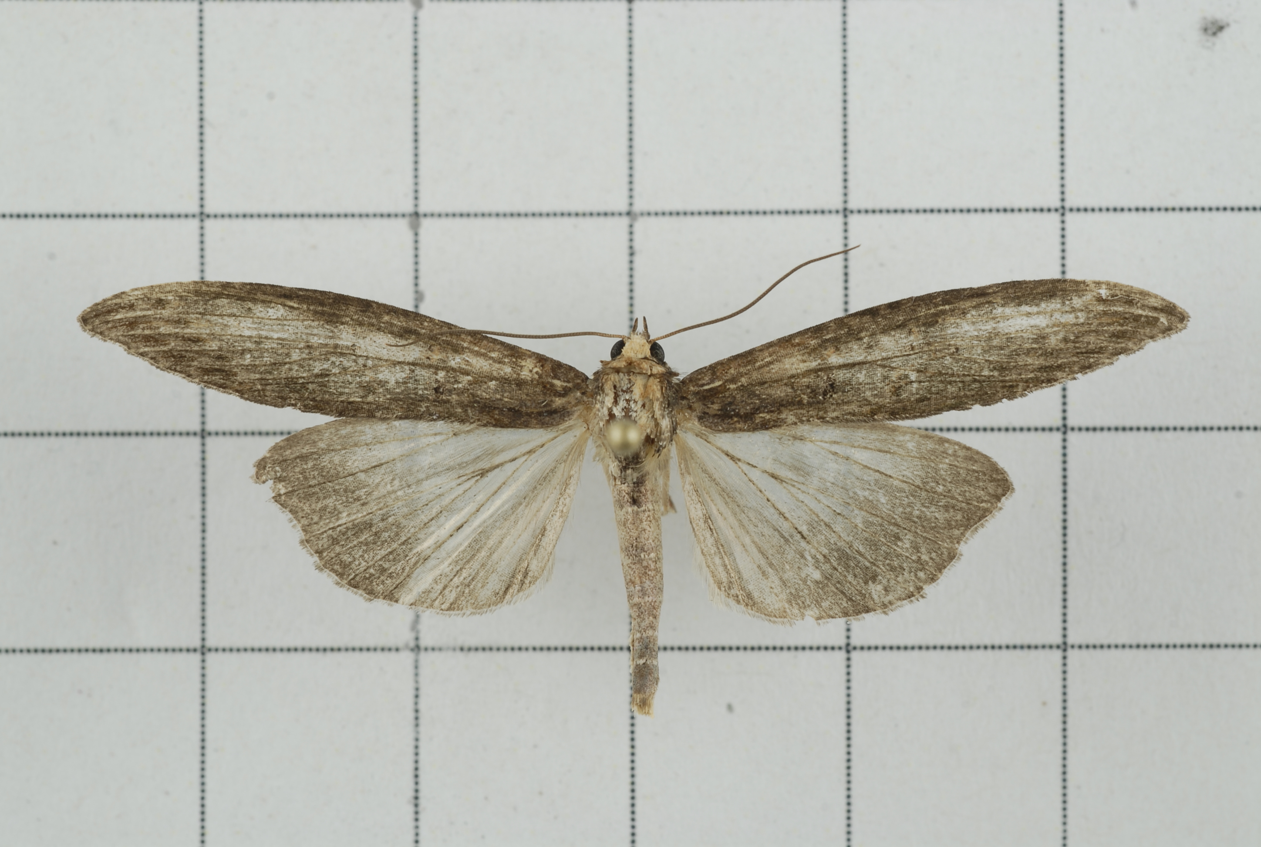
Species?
Lophoptera longipennis
